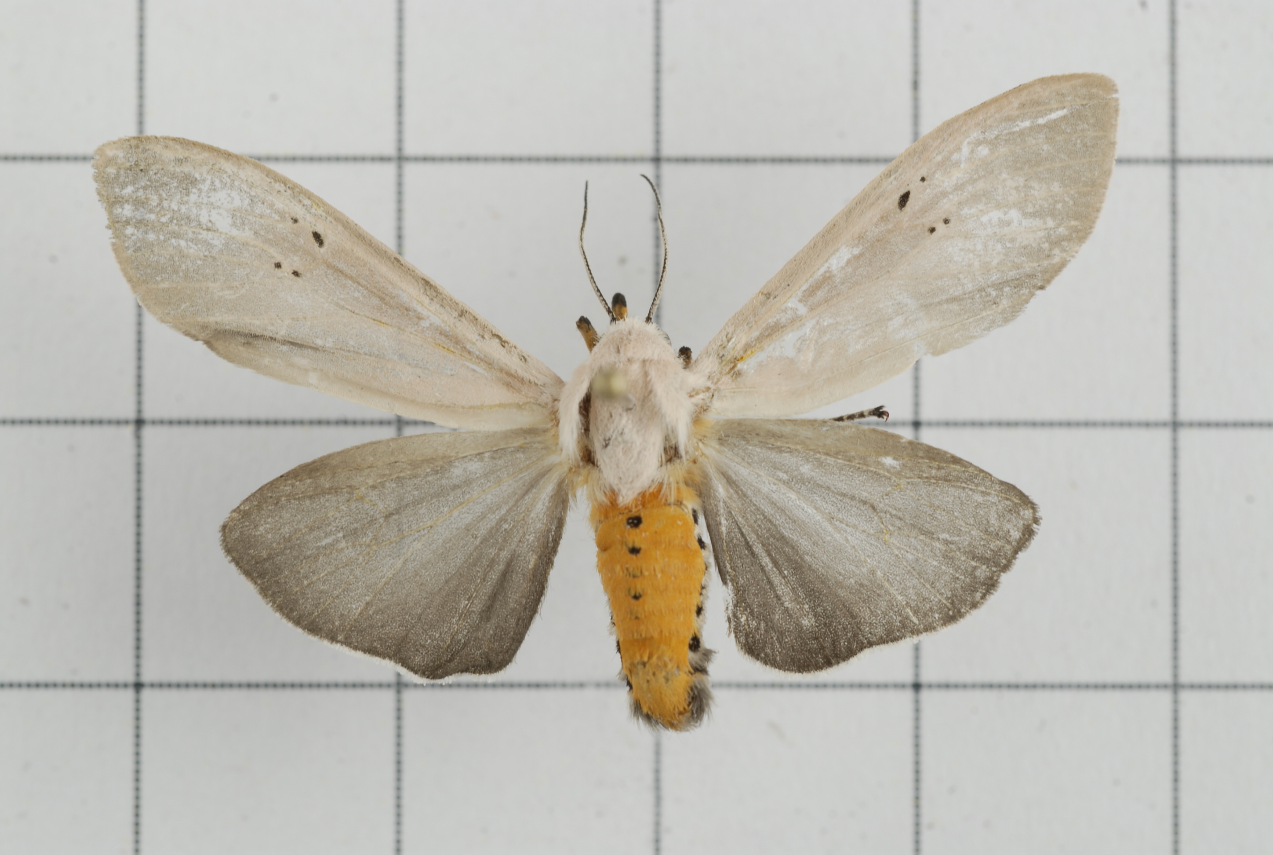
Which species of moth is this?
Creatonotos transiens koni
